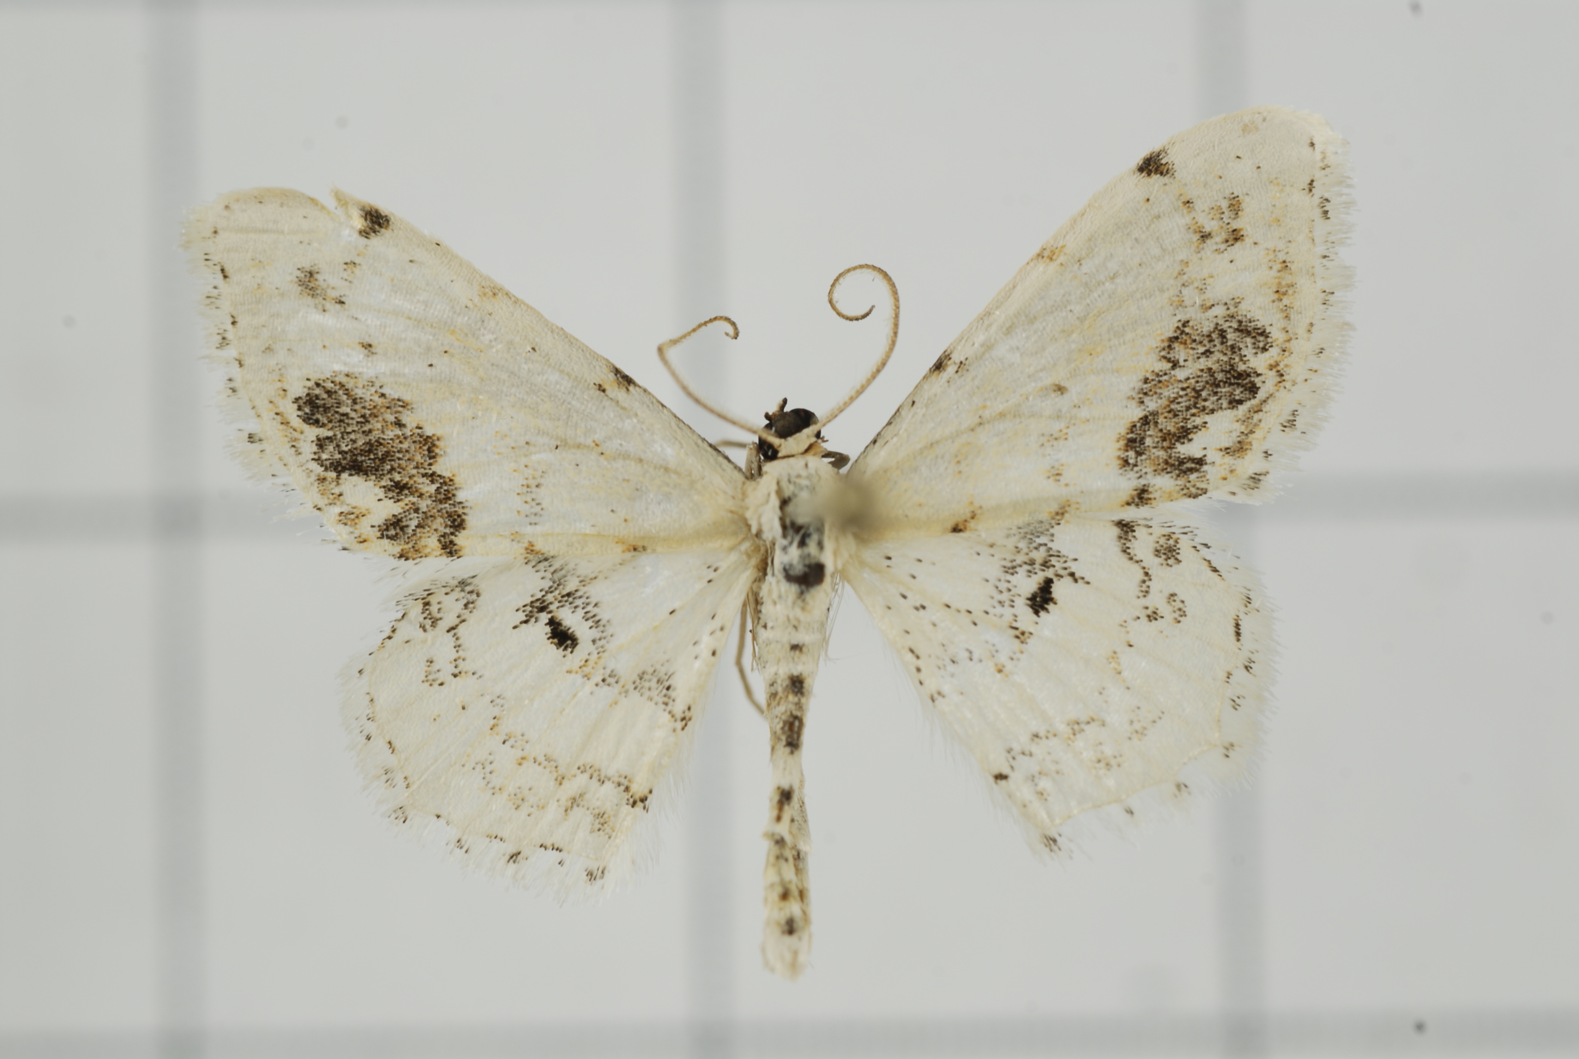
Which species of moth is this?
Scopula zhongzhiguana
